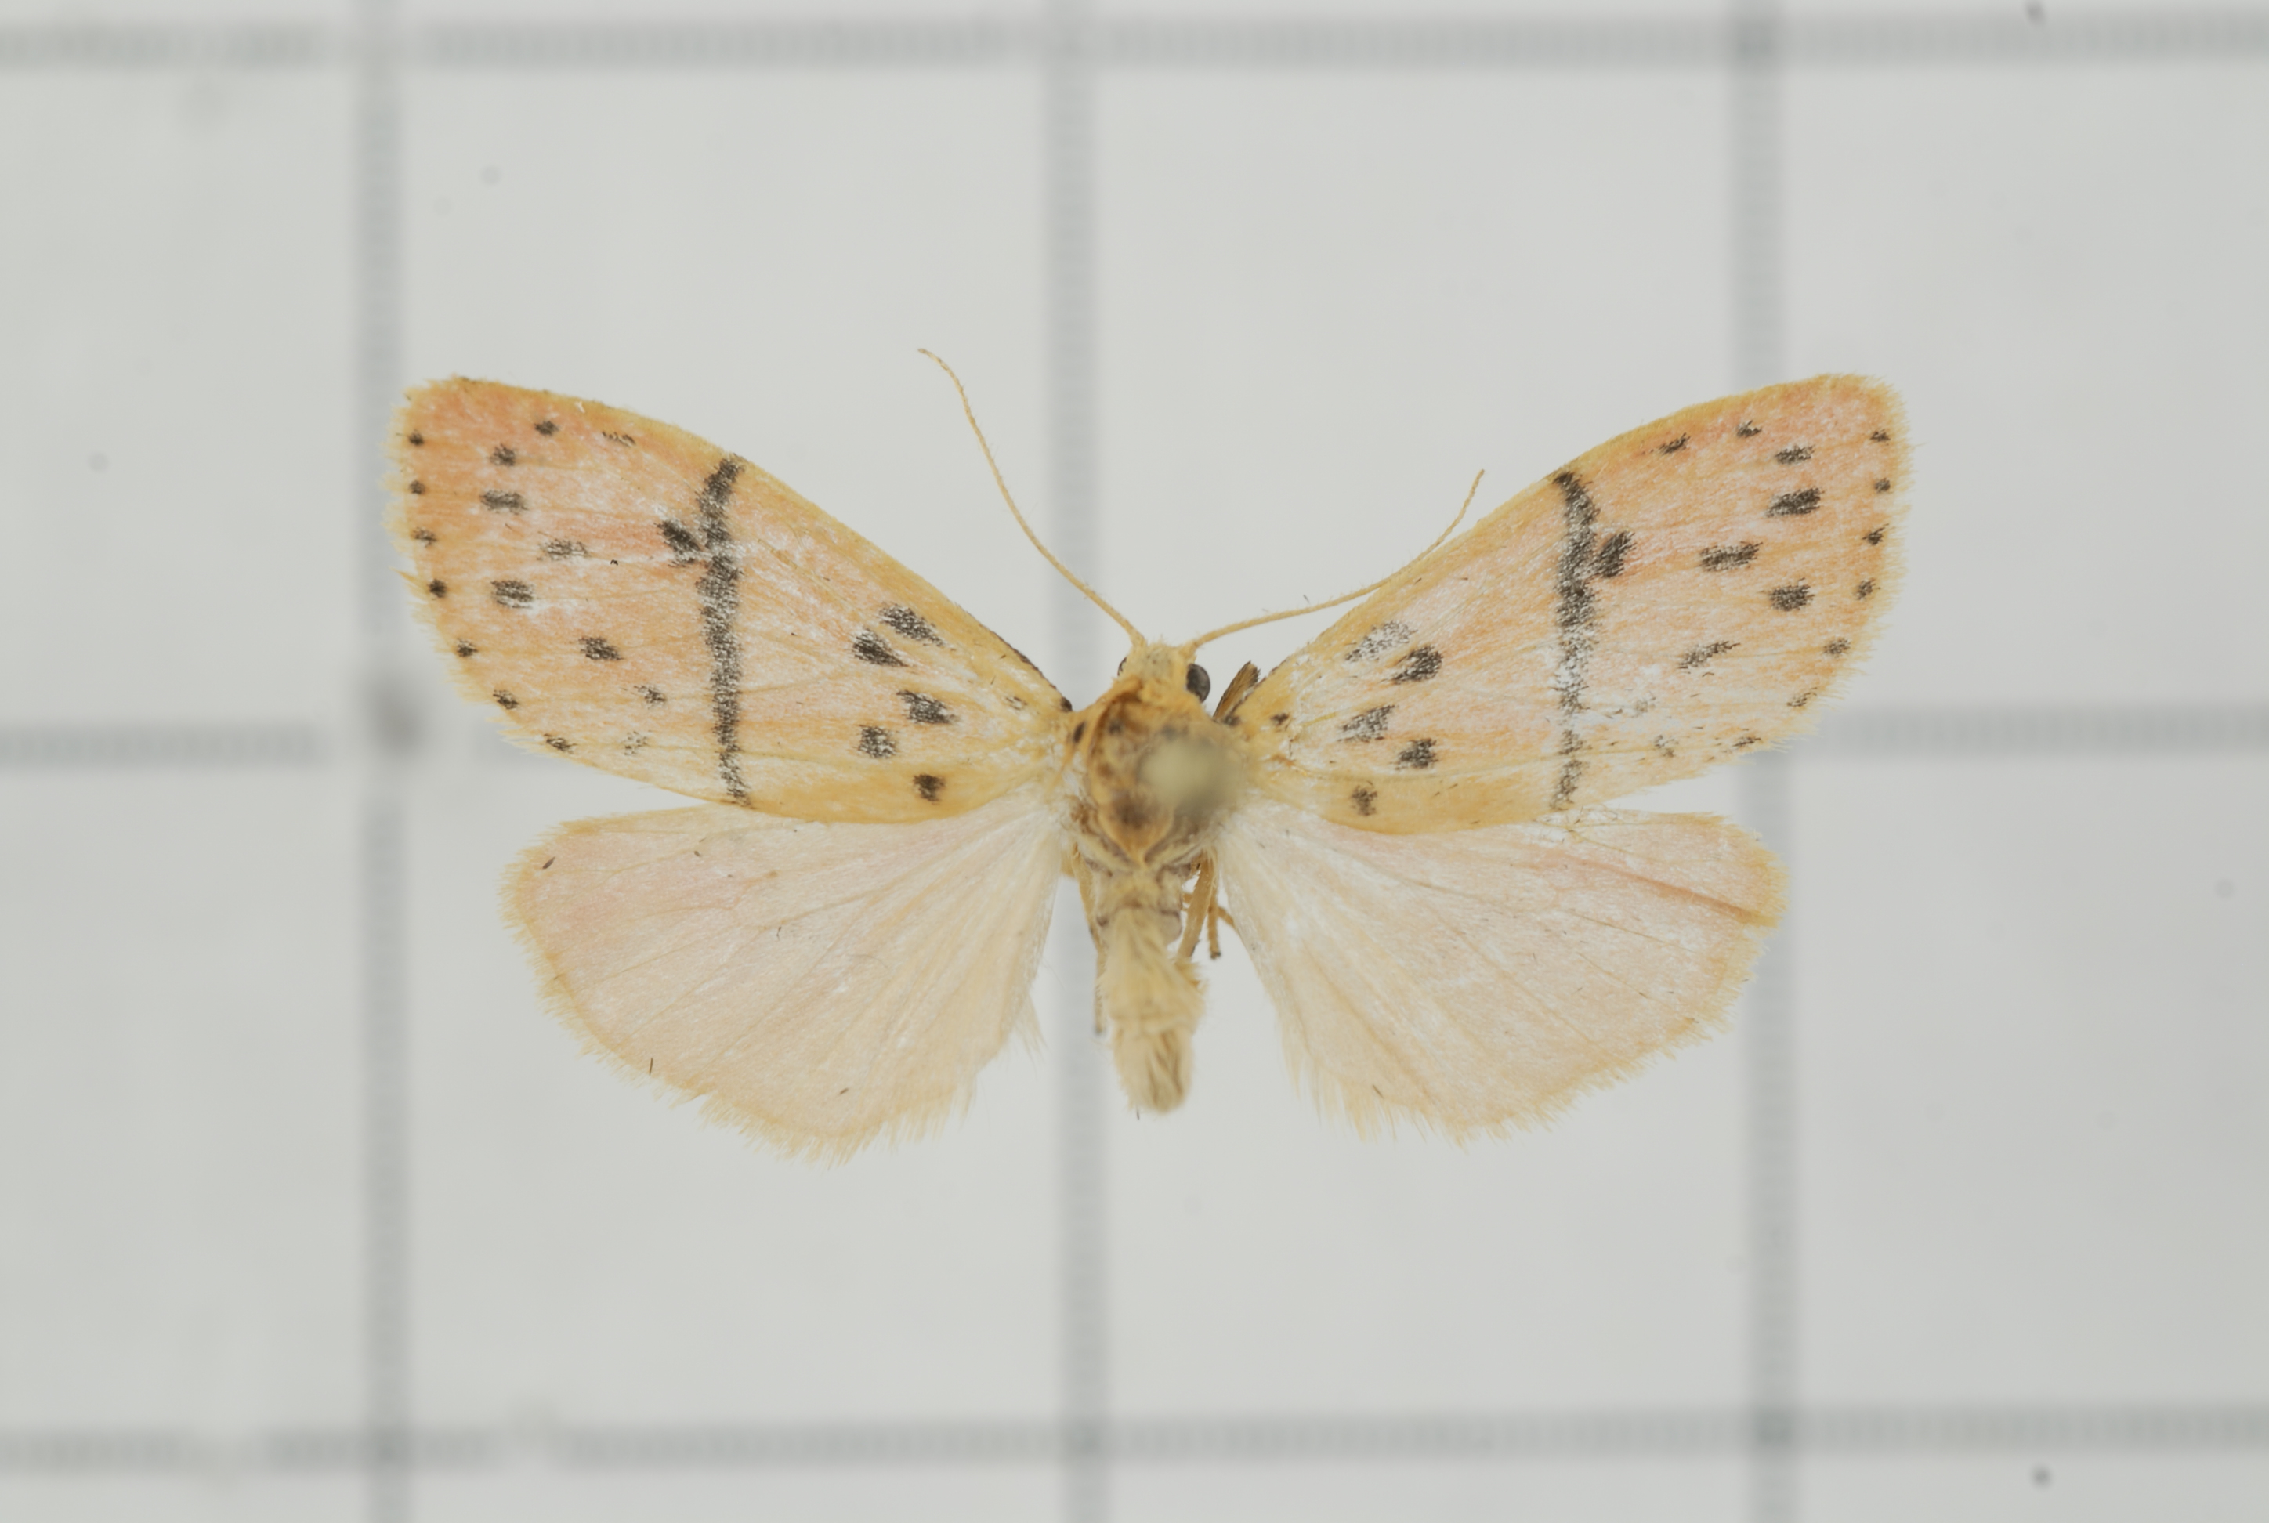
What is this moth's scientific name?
Miltochrista arcuata
